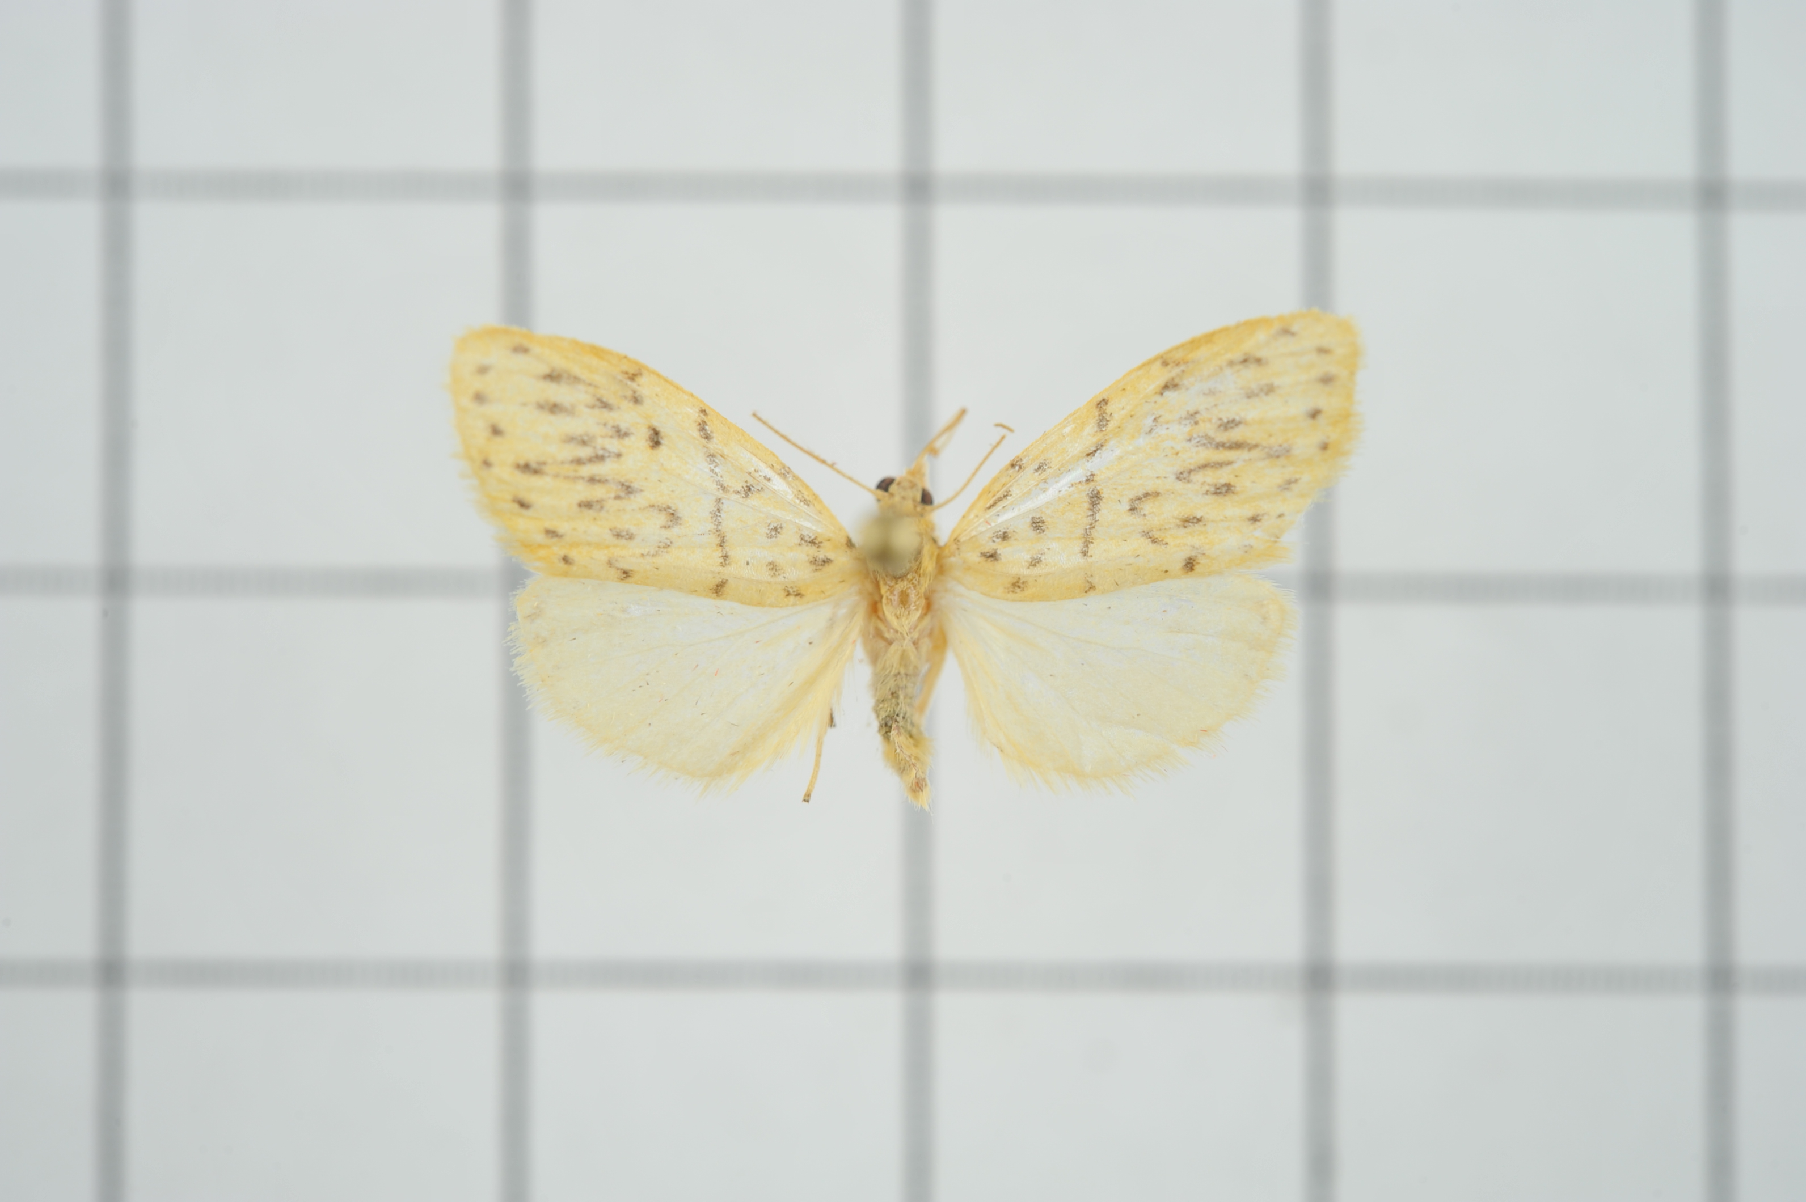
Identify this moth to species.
Huangilene alikangiae alikangiae
